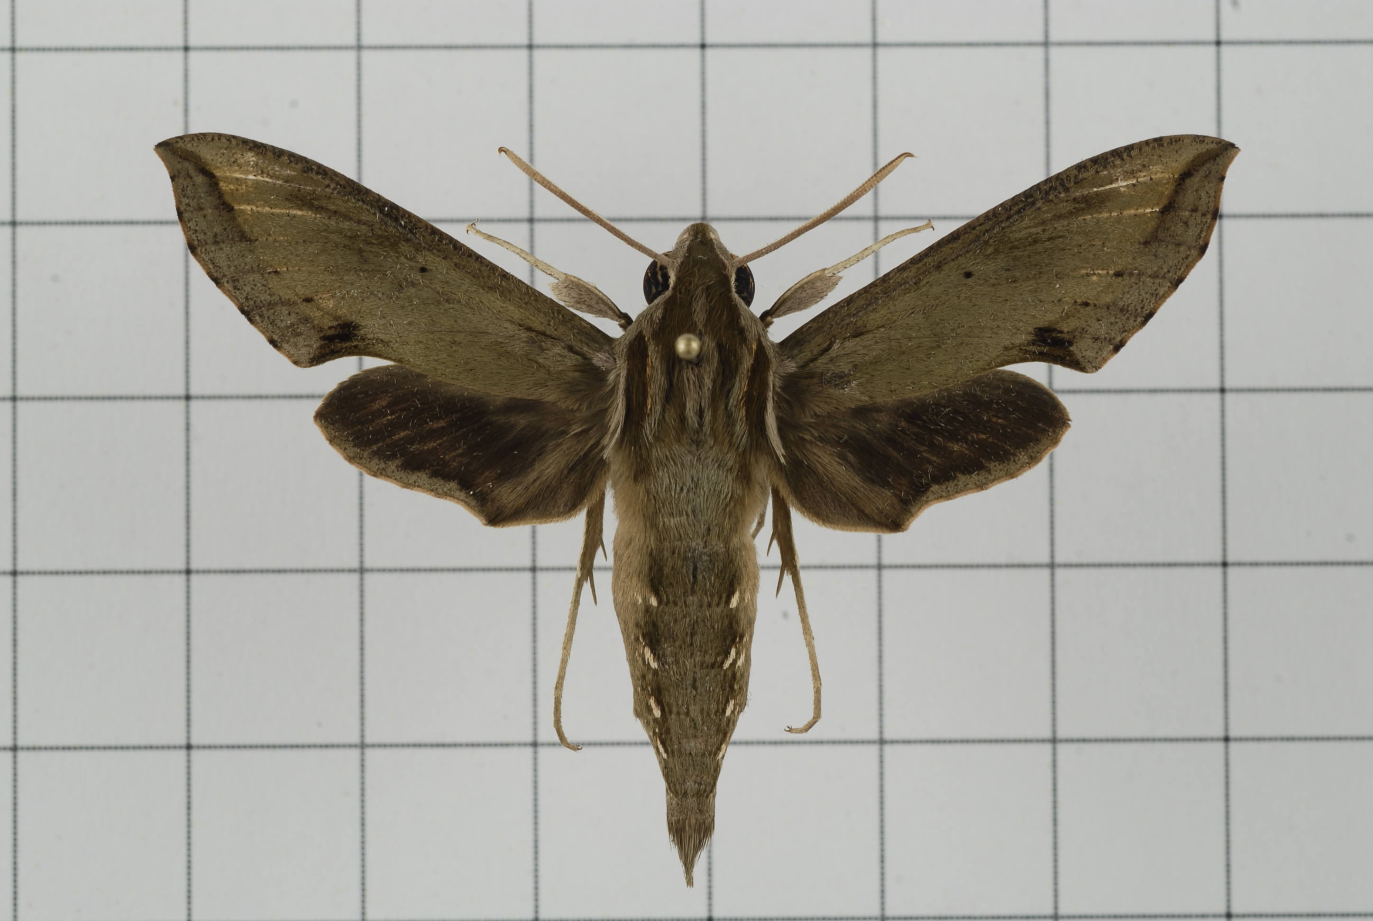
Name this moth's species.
Hippotion velox
